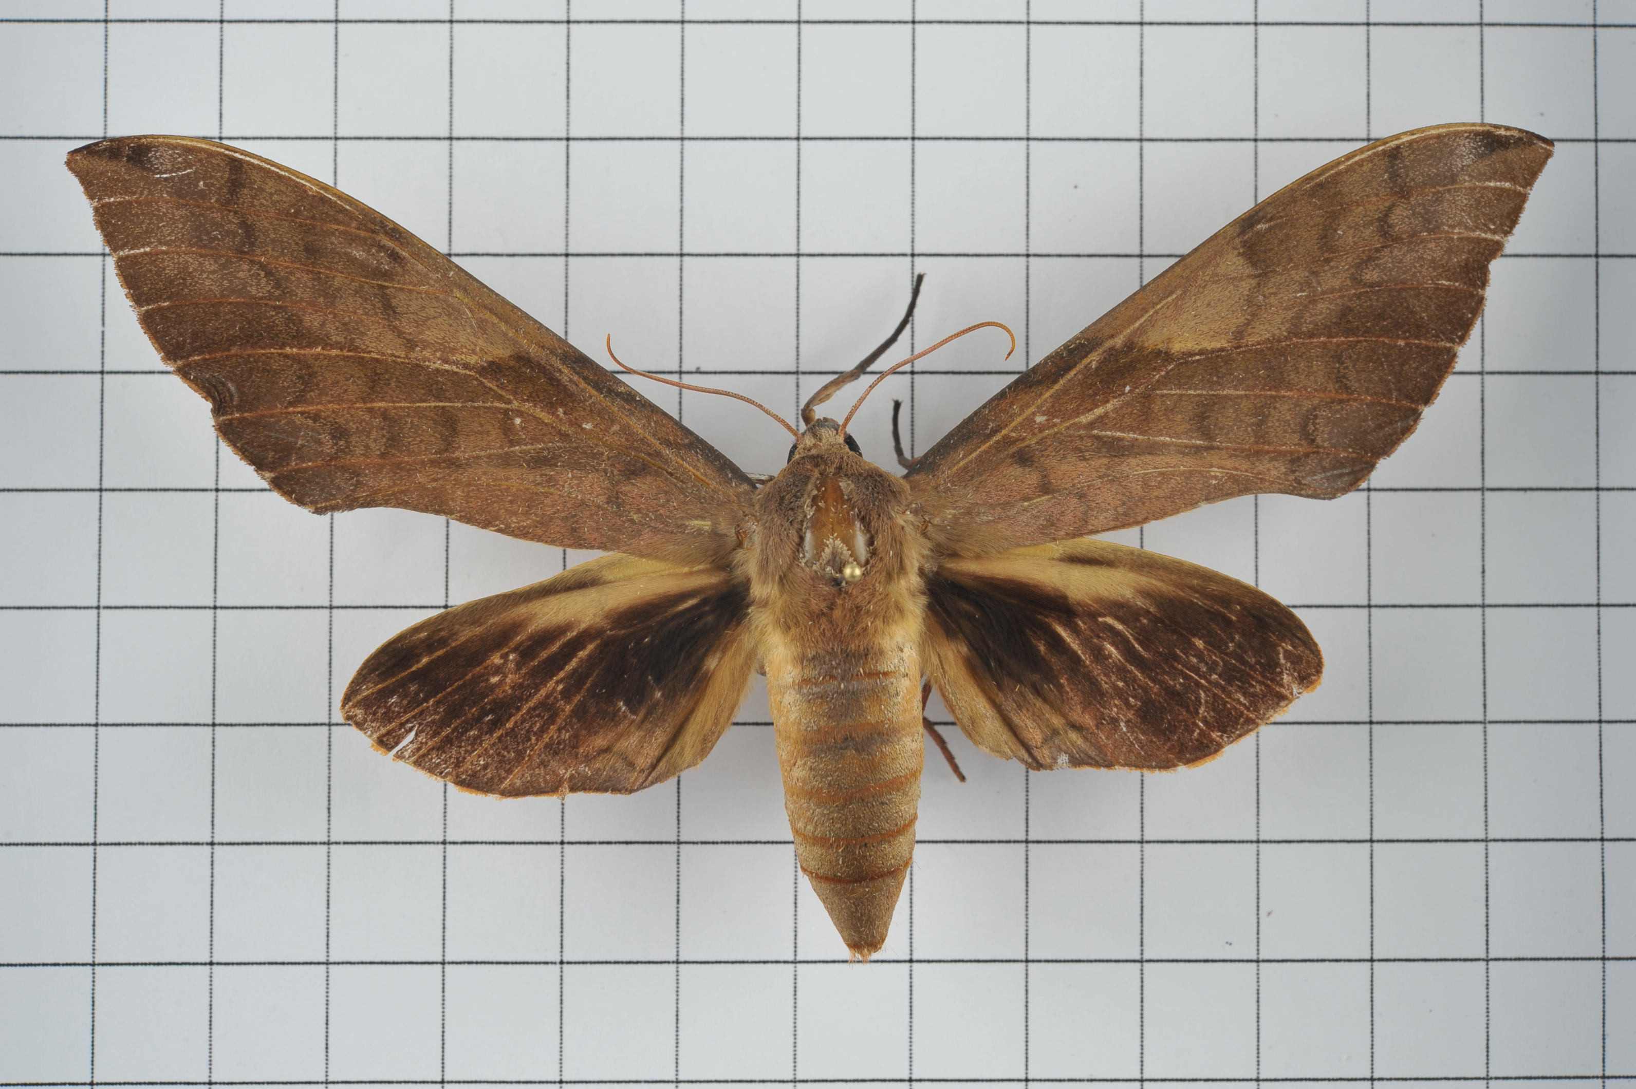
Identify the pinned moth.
Clanis bilineata formosana
